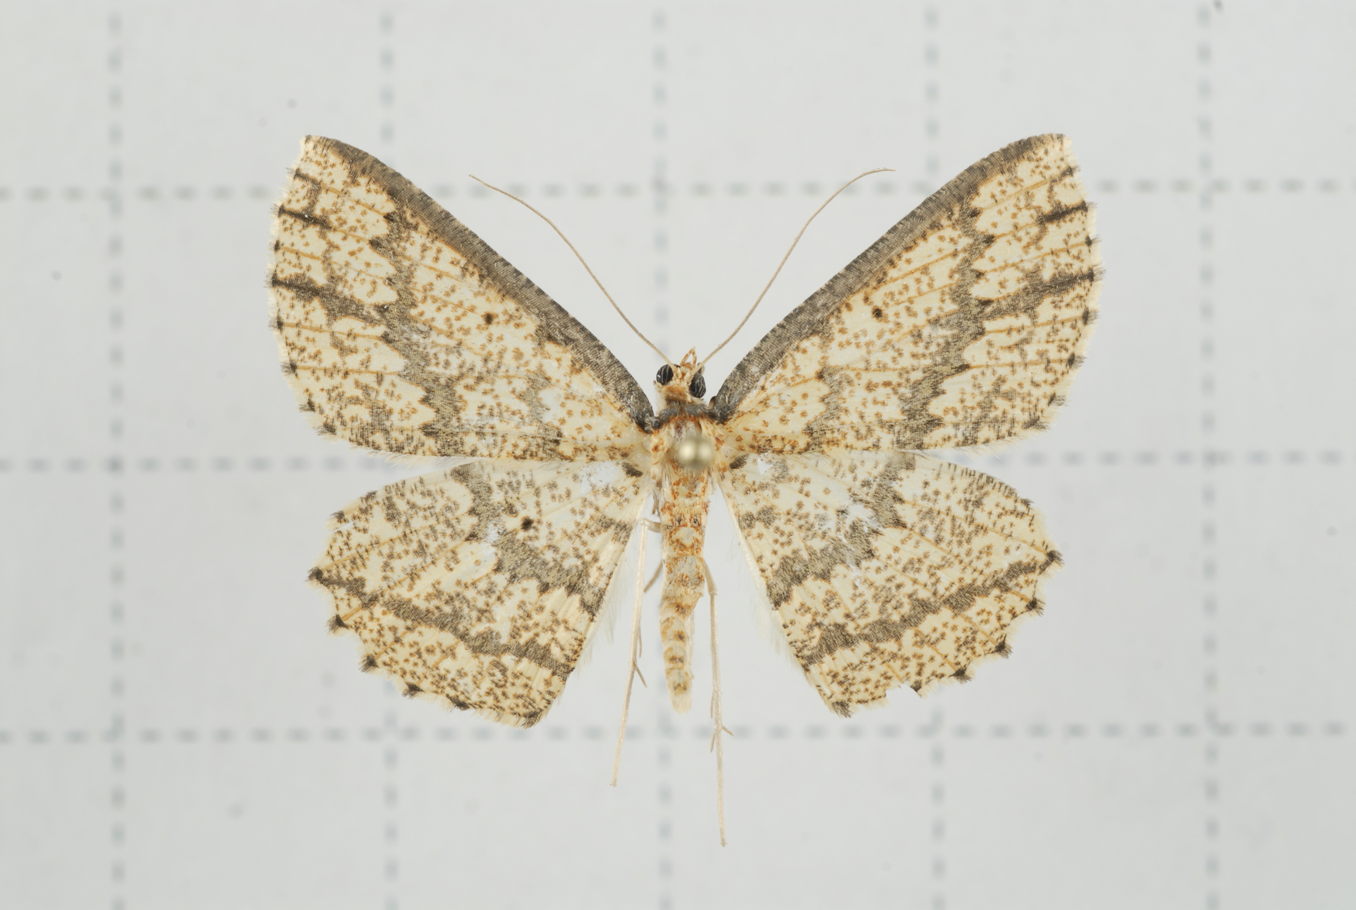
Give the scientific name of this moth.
Synegia eumeleata
